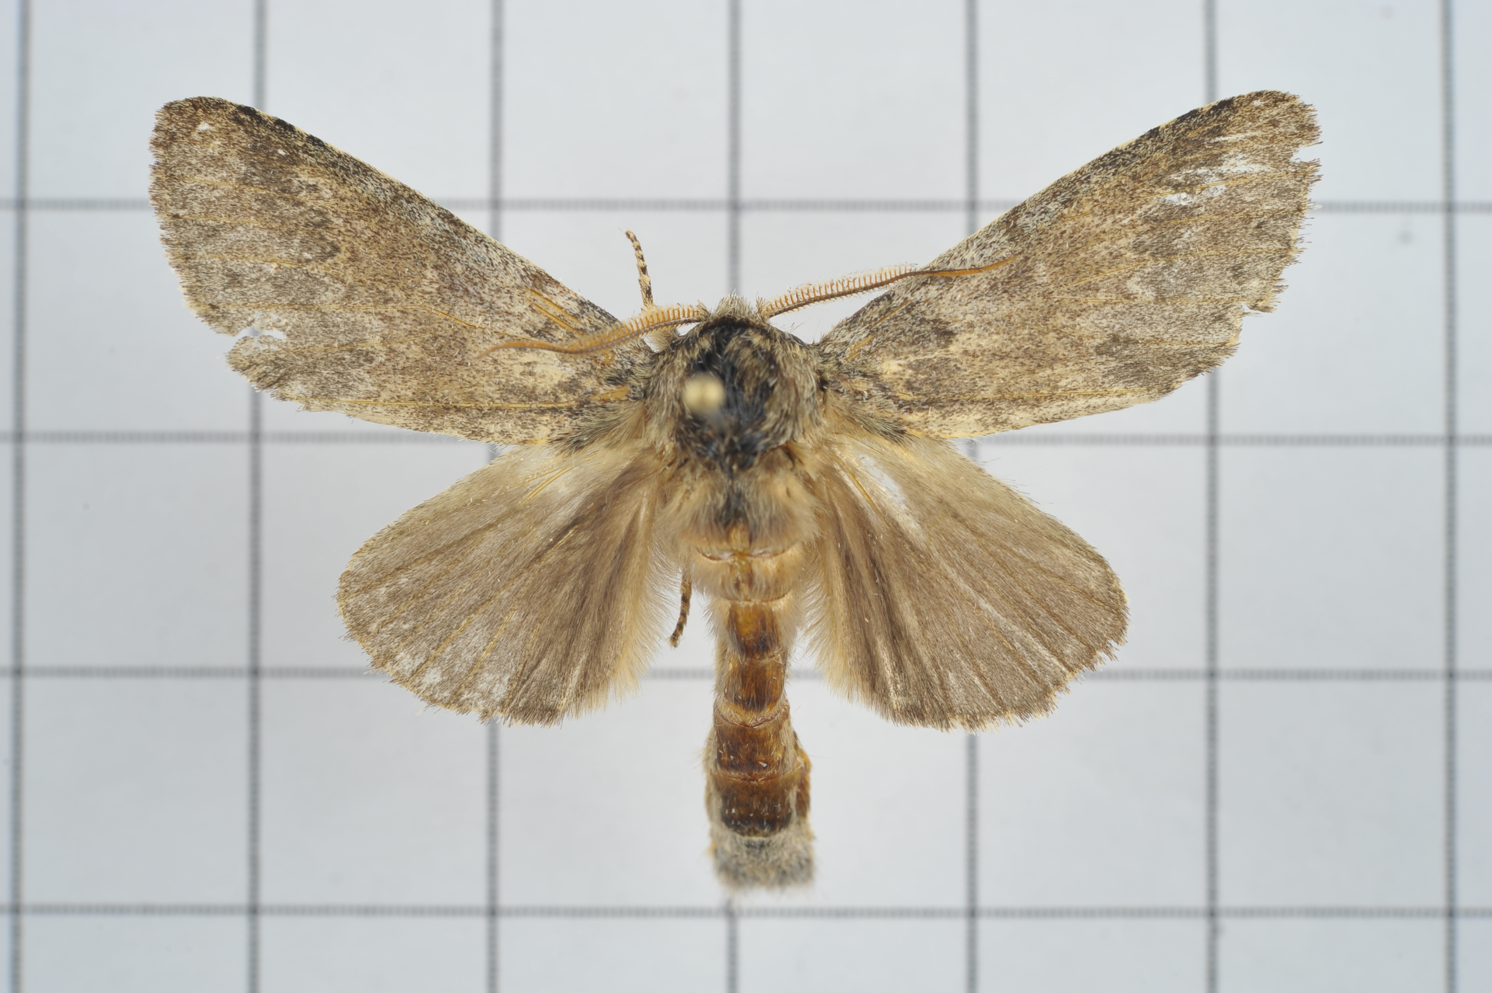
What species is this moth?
Disparia diluta variegata
